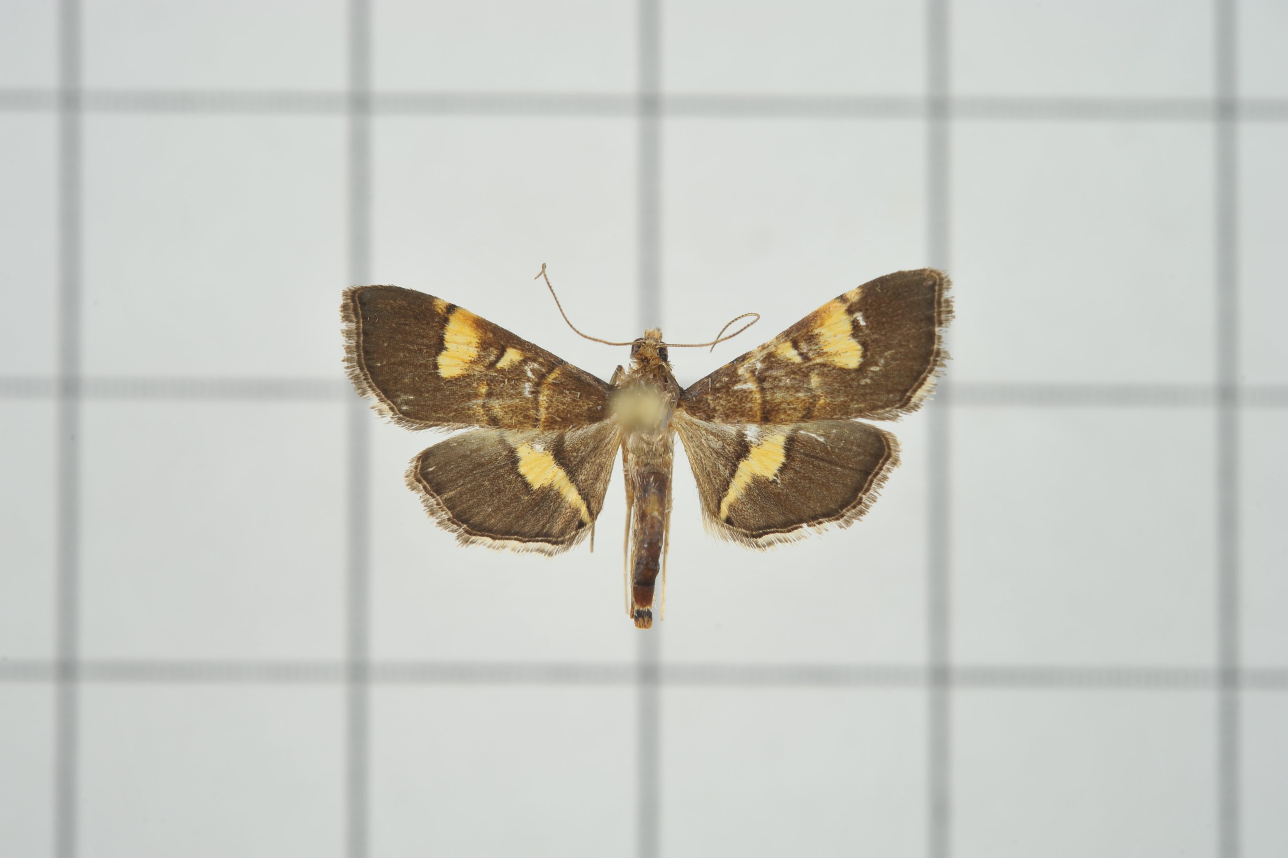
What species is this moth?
Syngamia falsidicalis
